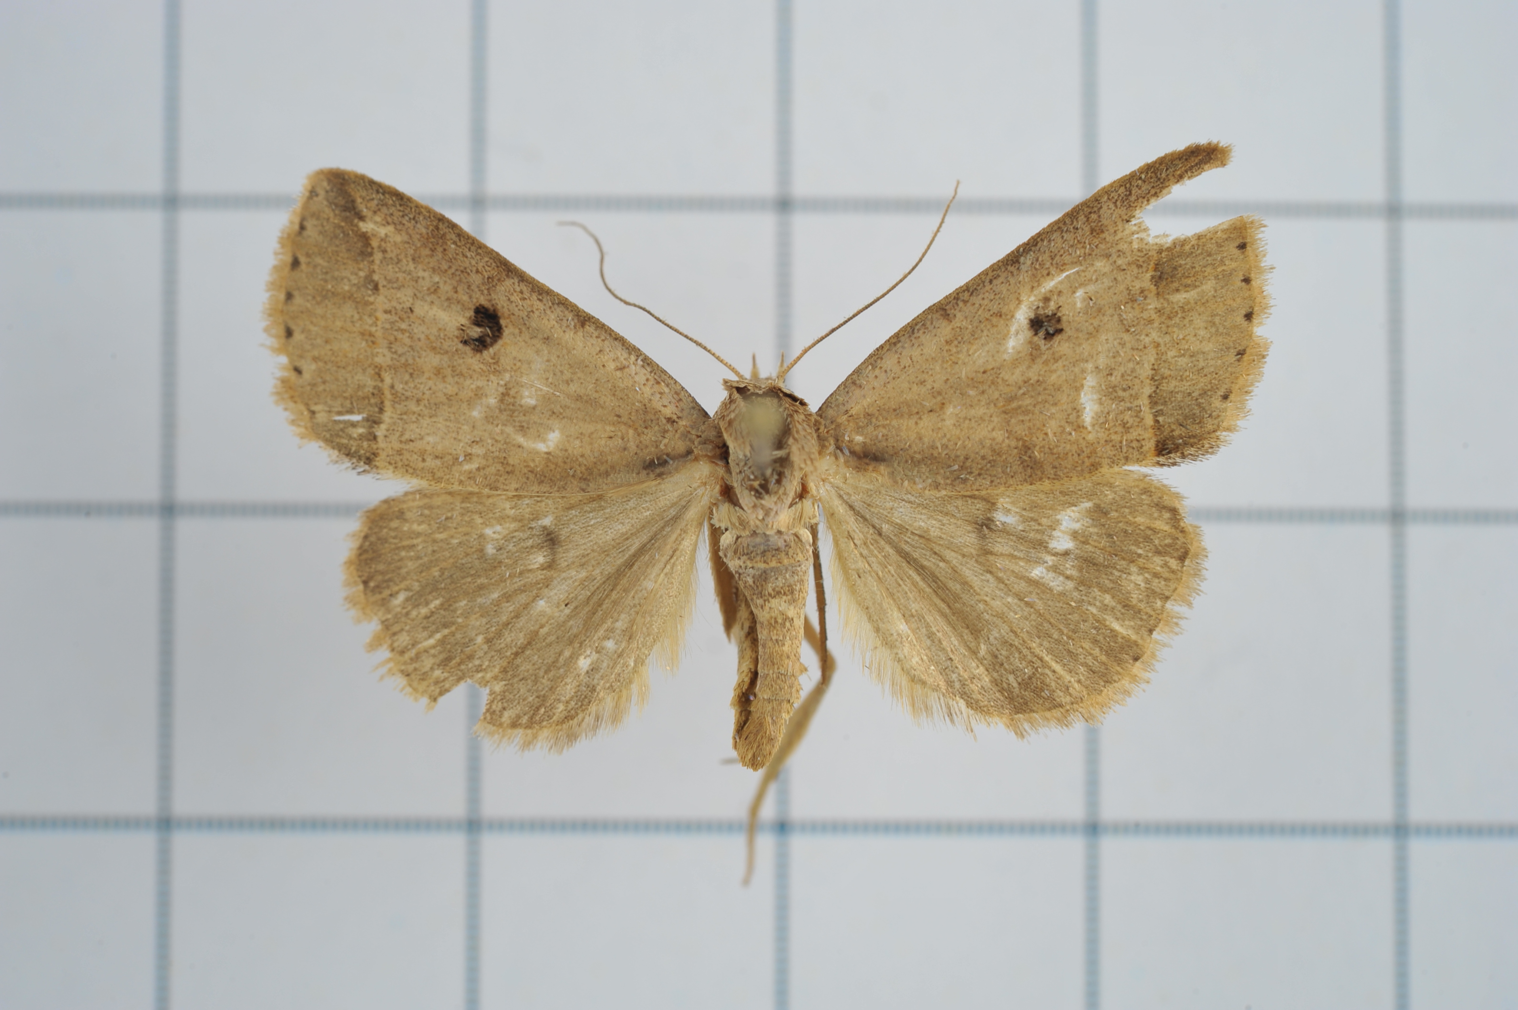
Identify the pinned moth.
Bocula caradrinoides
